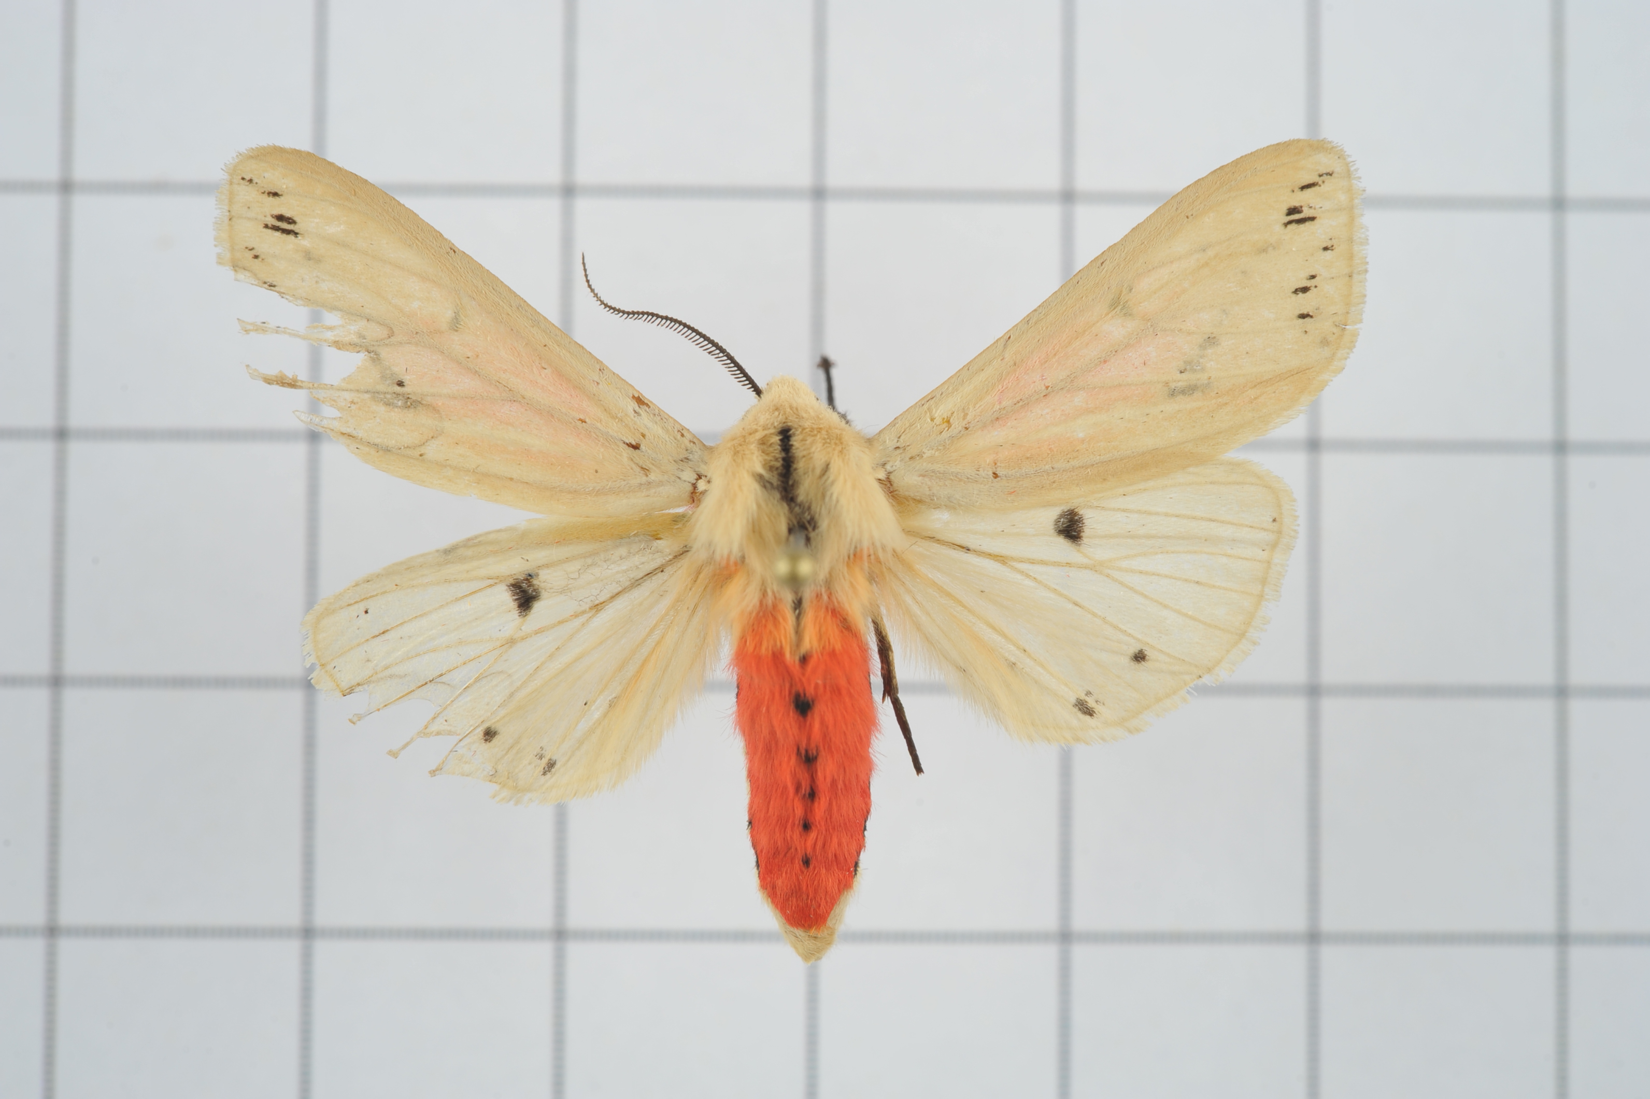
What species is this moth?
Spilarctia sagittifera taiwanensis
